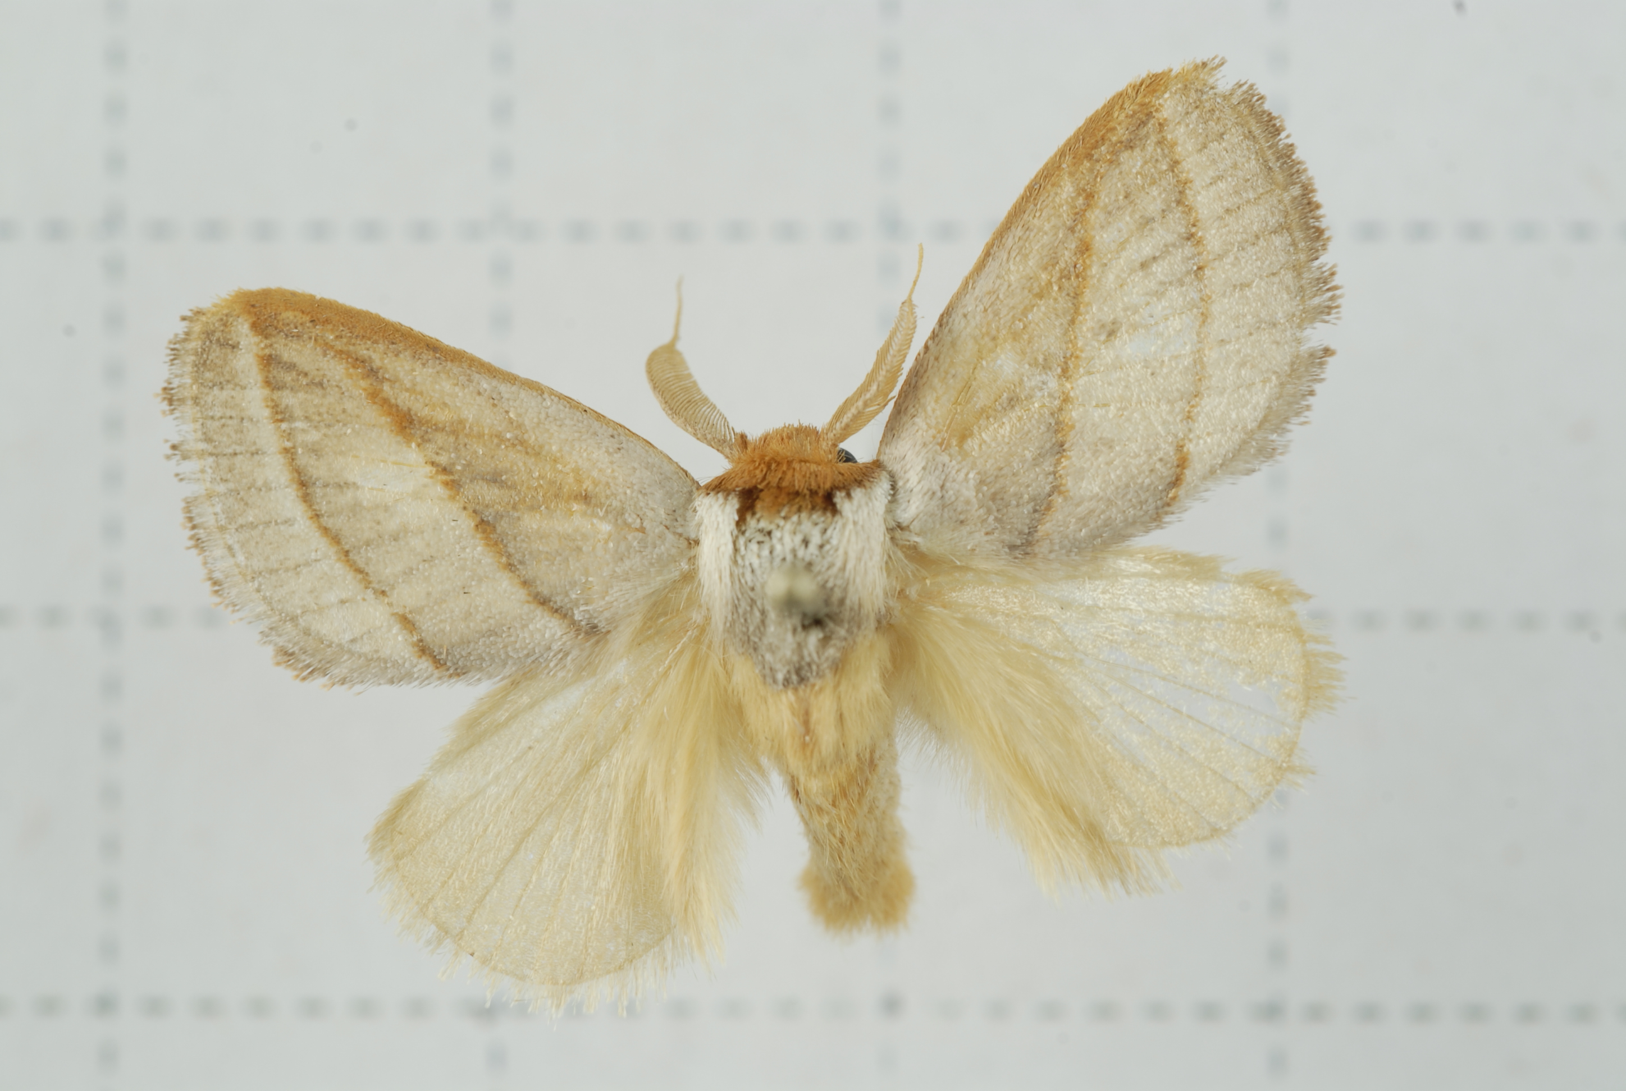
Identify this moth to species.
Cania heppneri
